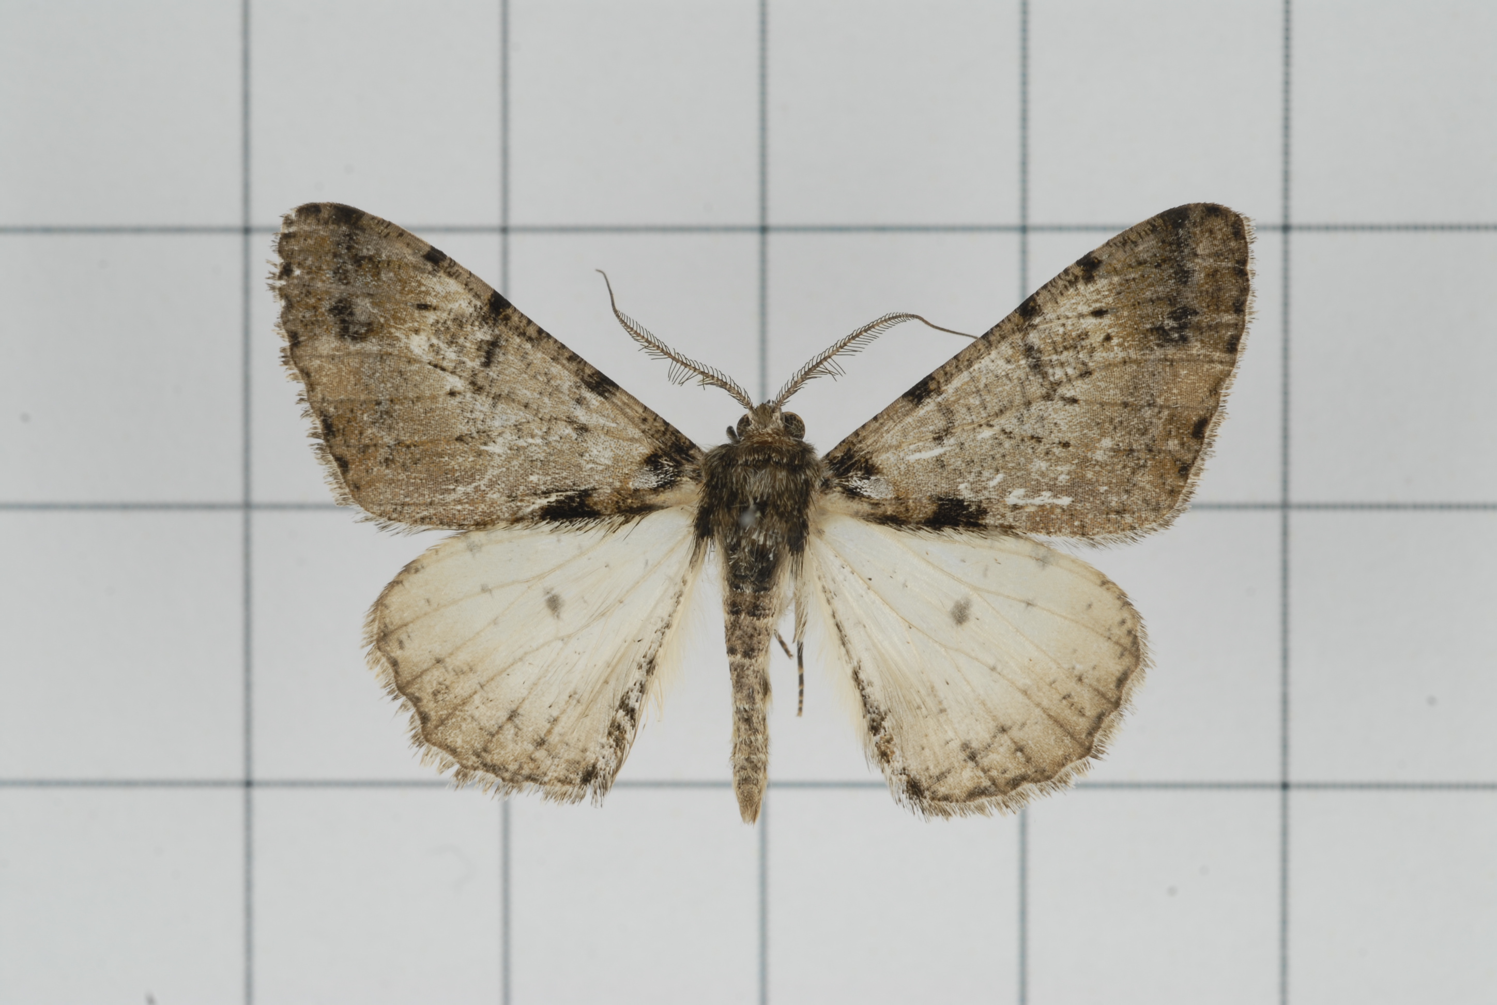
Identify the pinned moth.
Alcis semiusta
